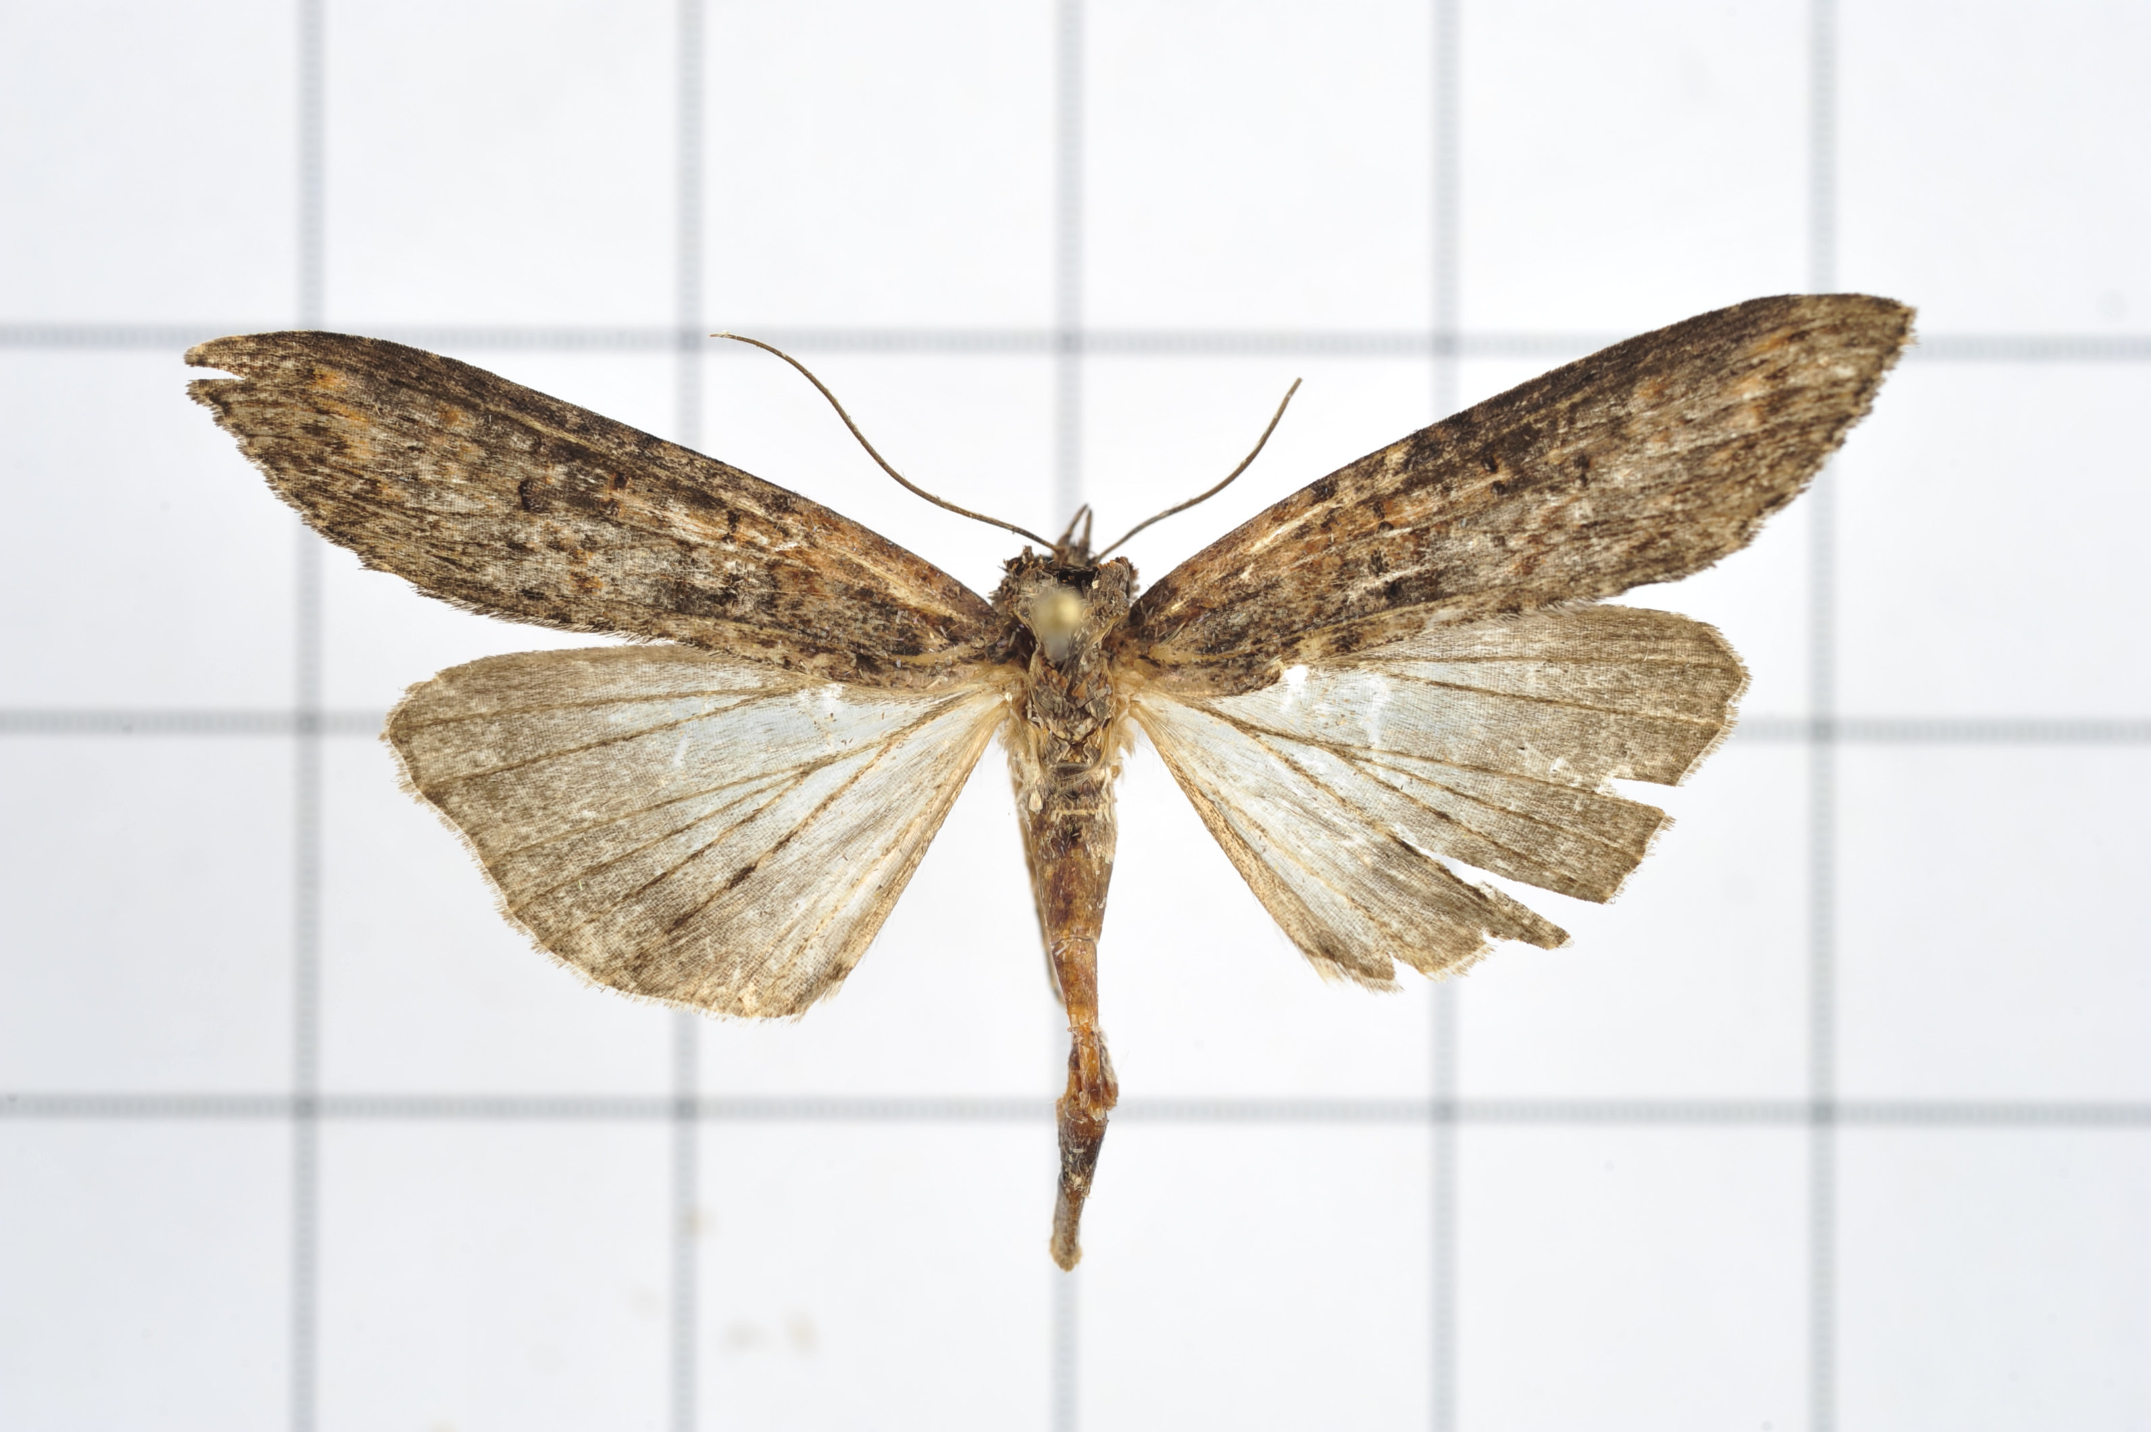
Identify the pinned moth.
Lophoptera longipennis
